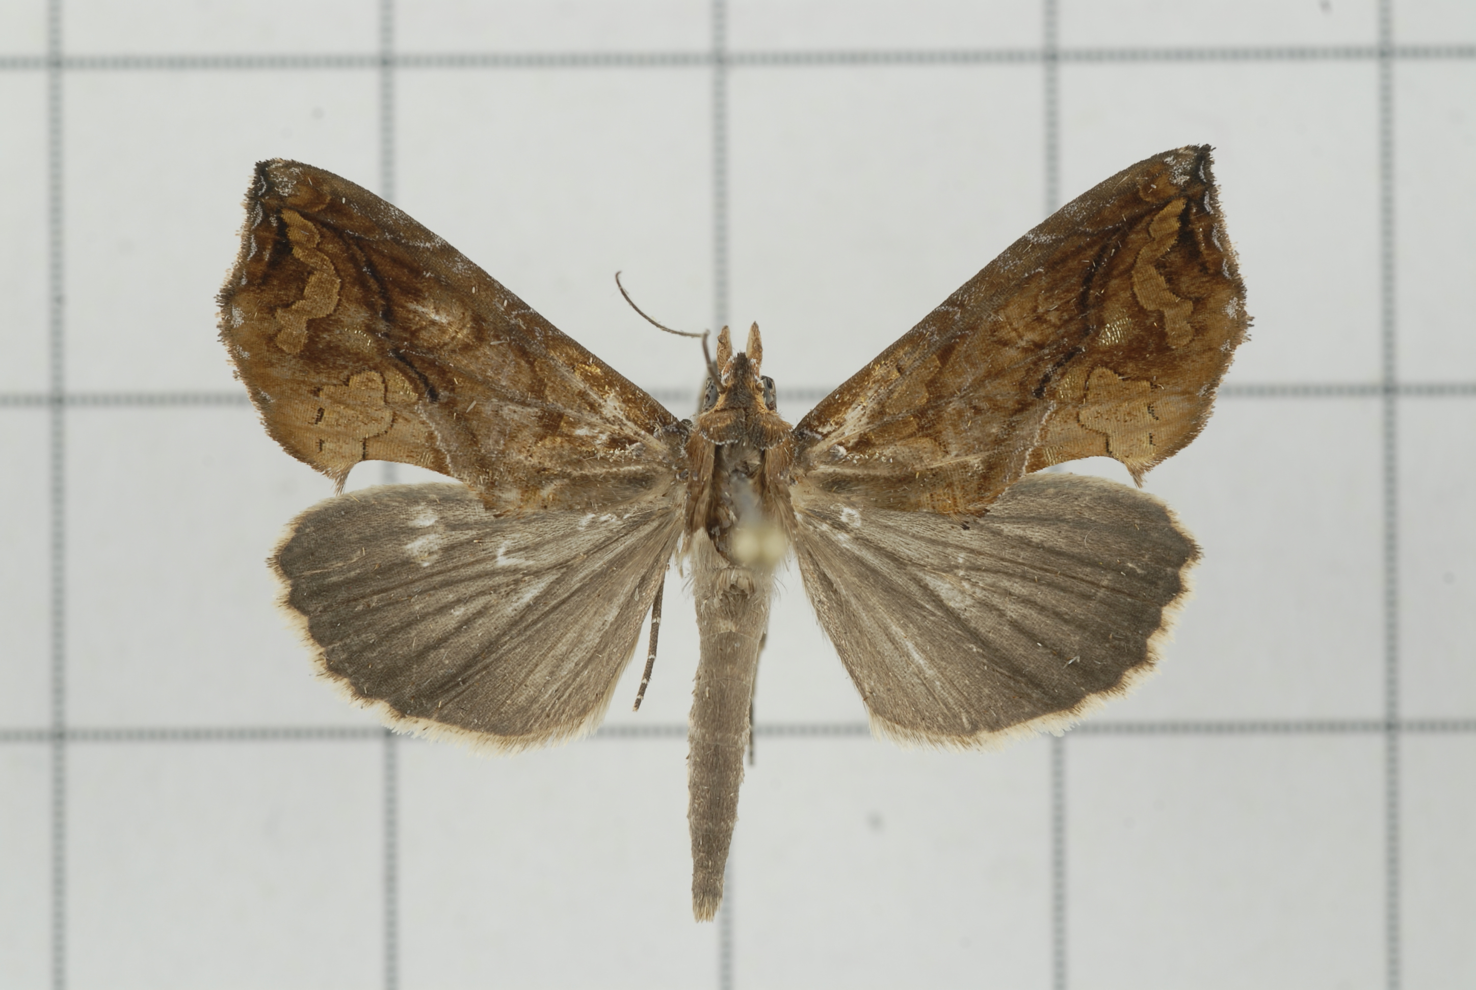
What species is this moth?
Plusiodonta coelonota
